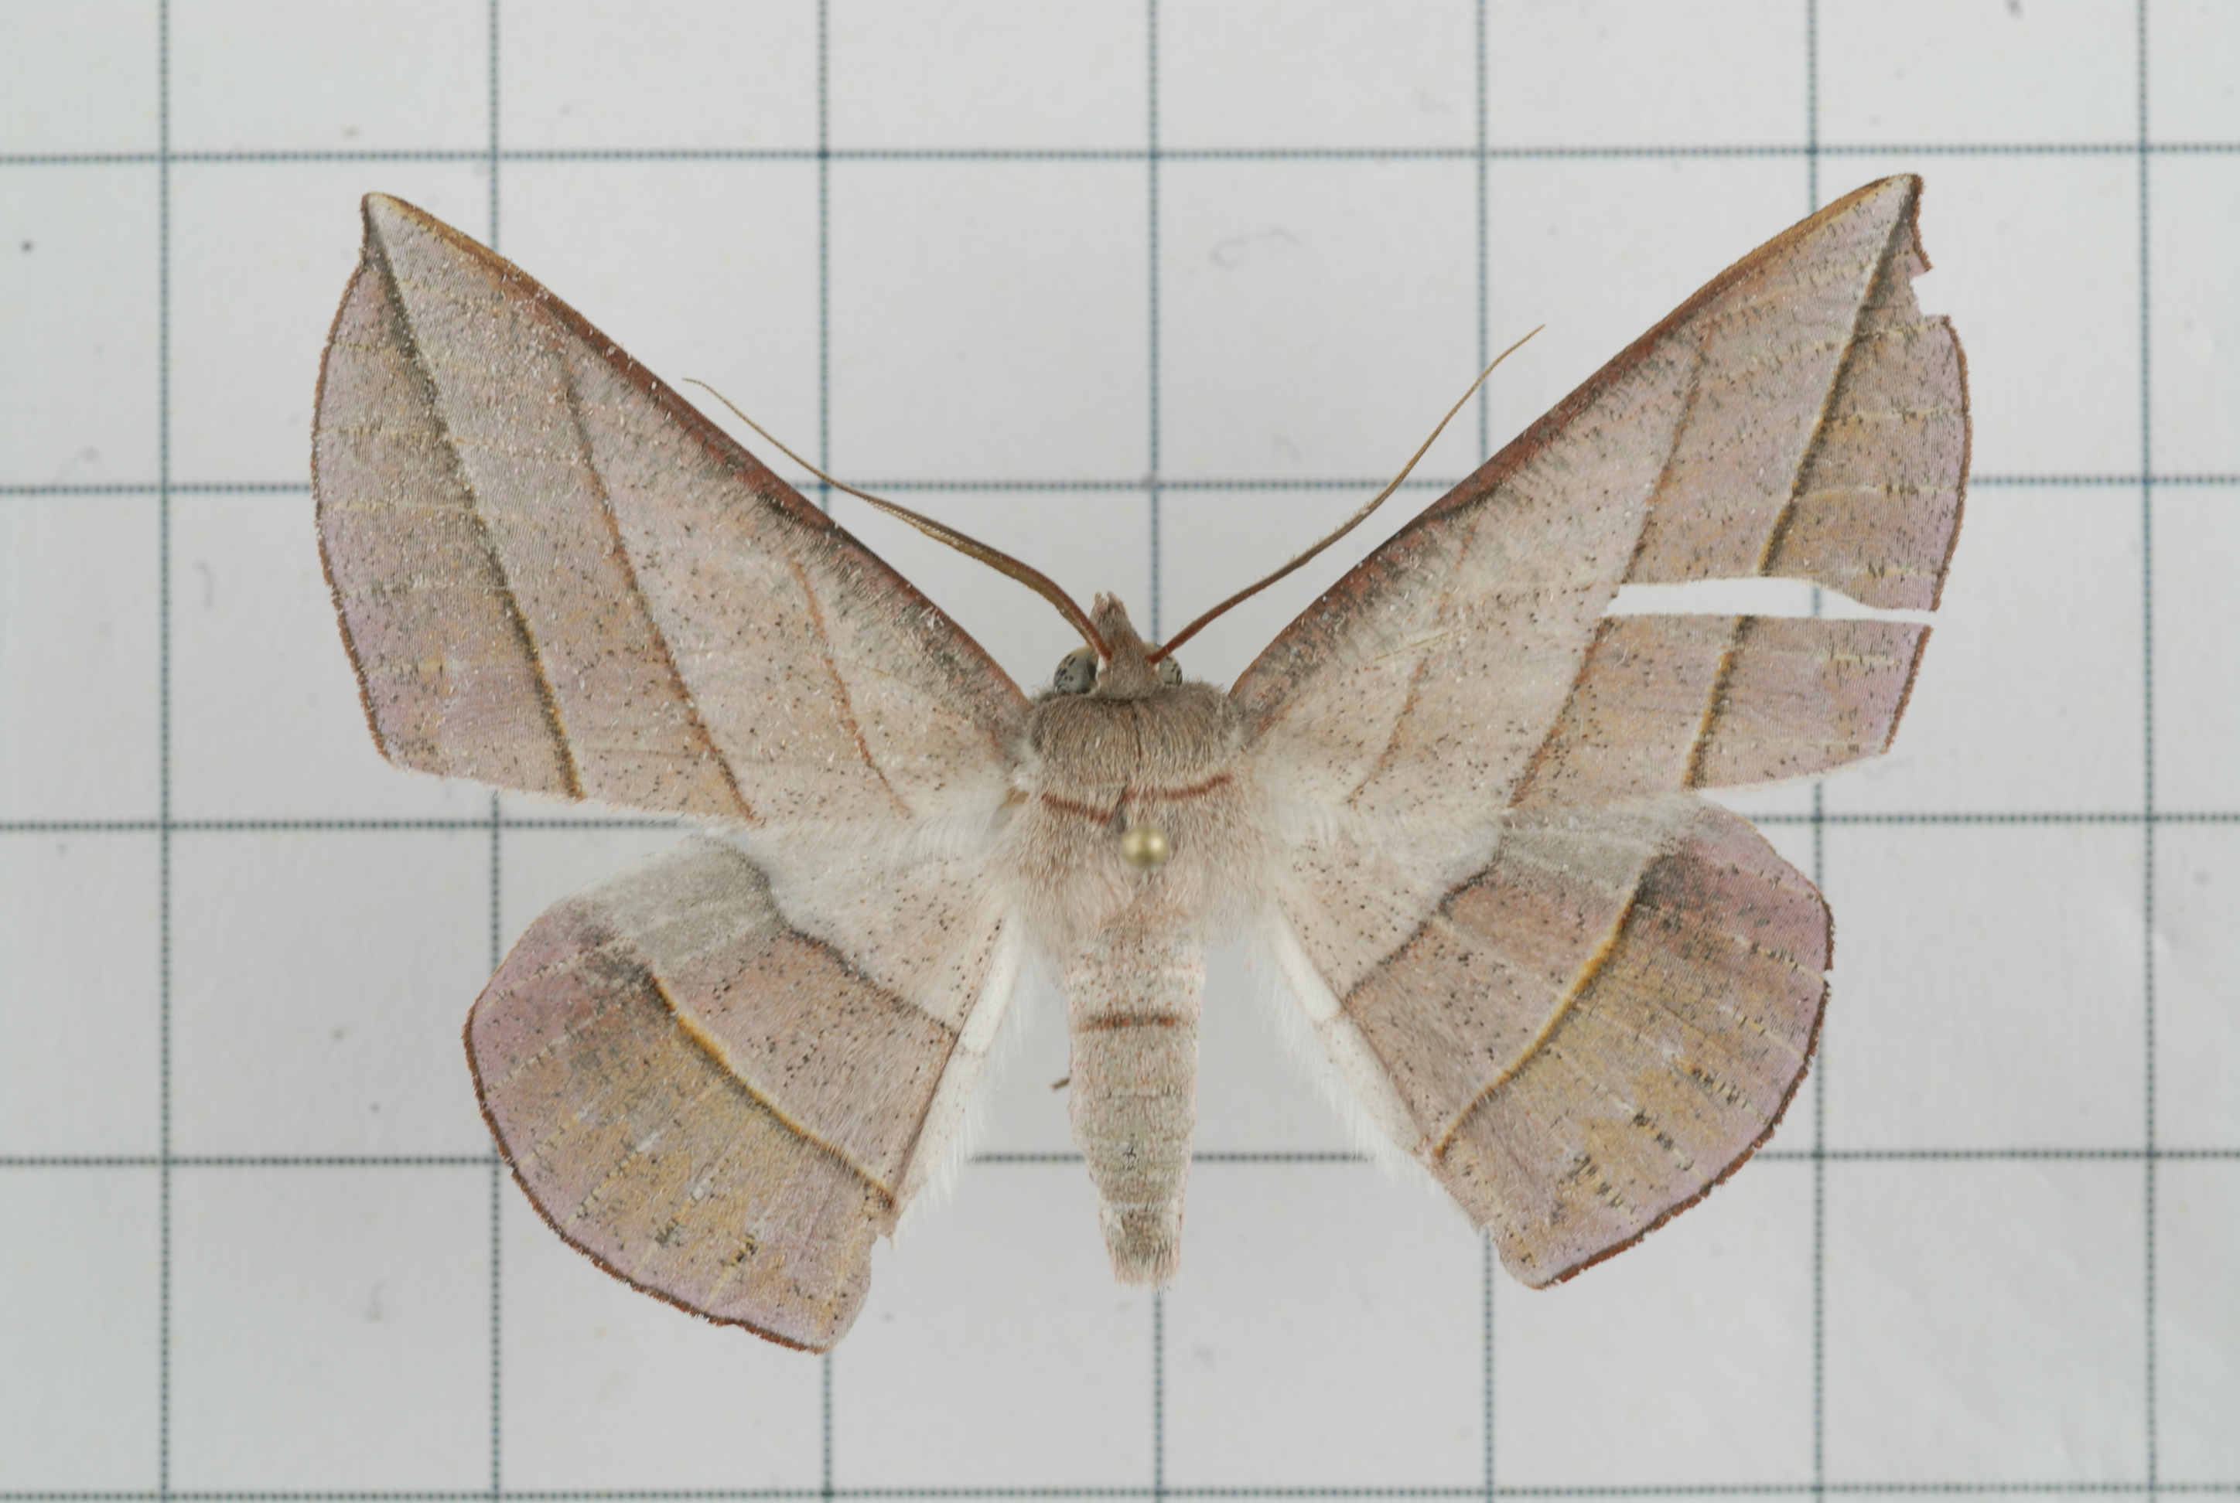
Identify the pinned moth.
Sarcinodes yeni
